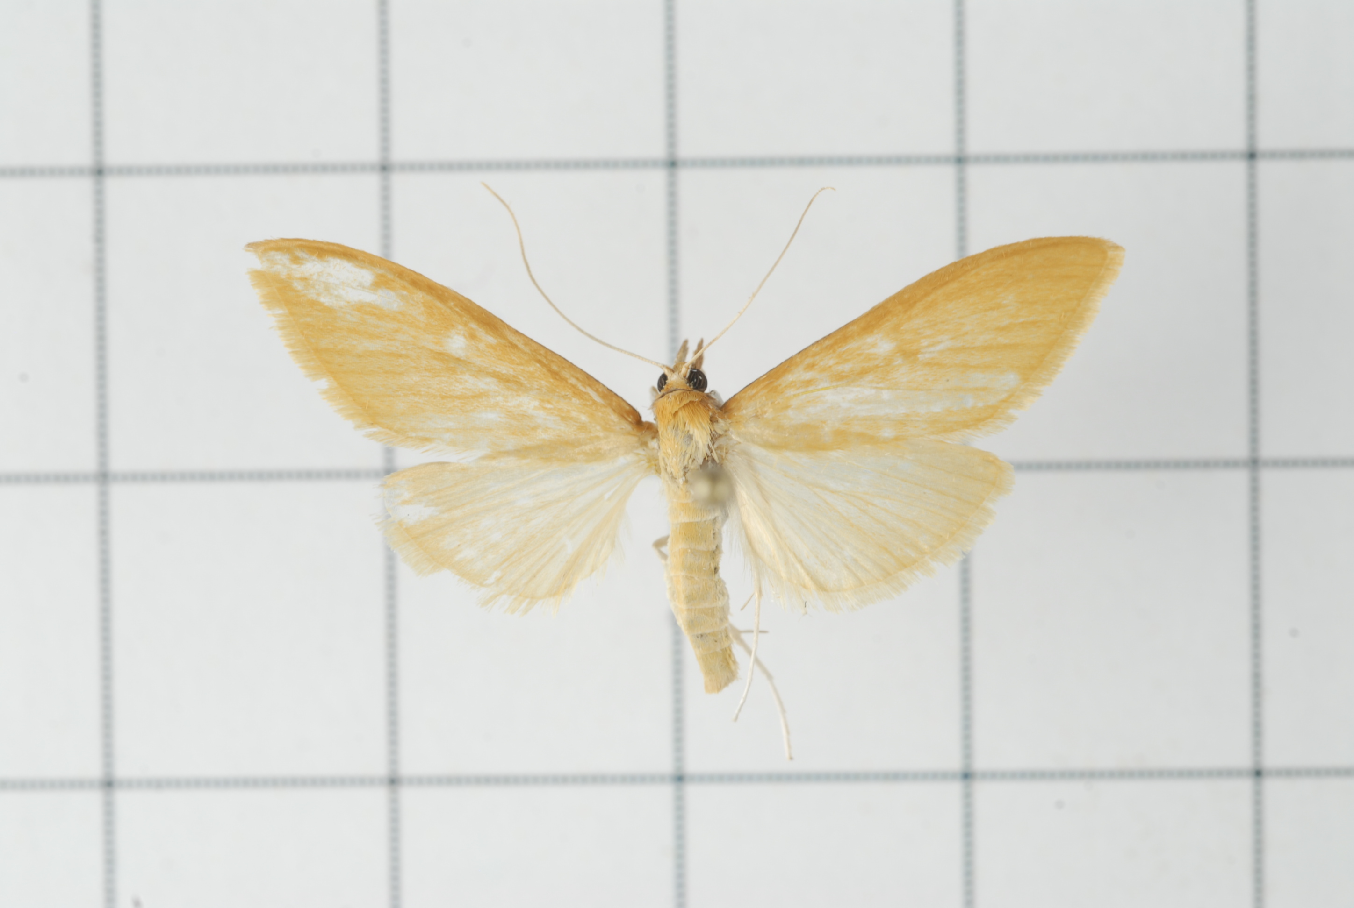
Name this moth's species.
Circobotys aurealis
